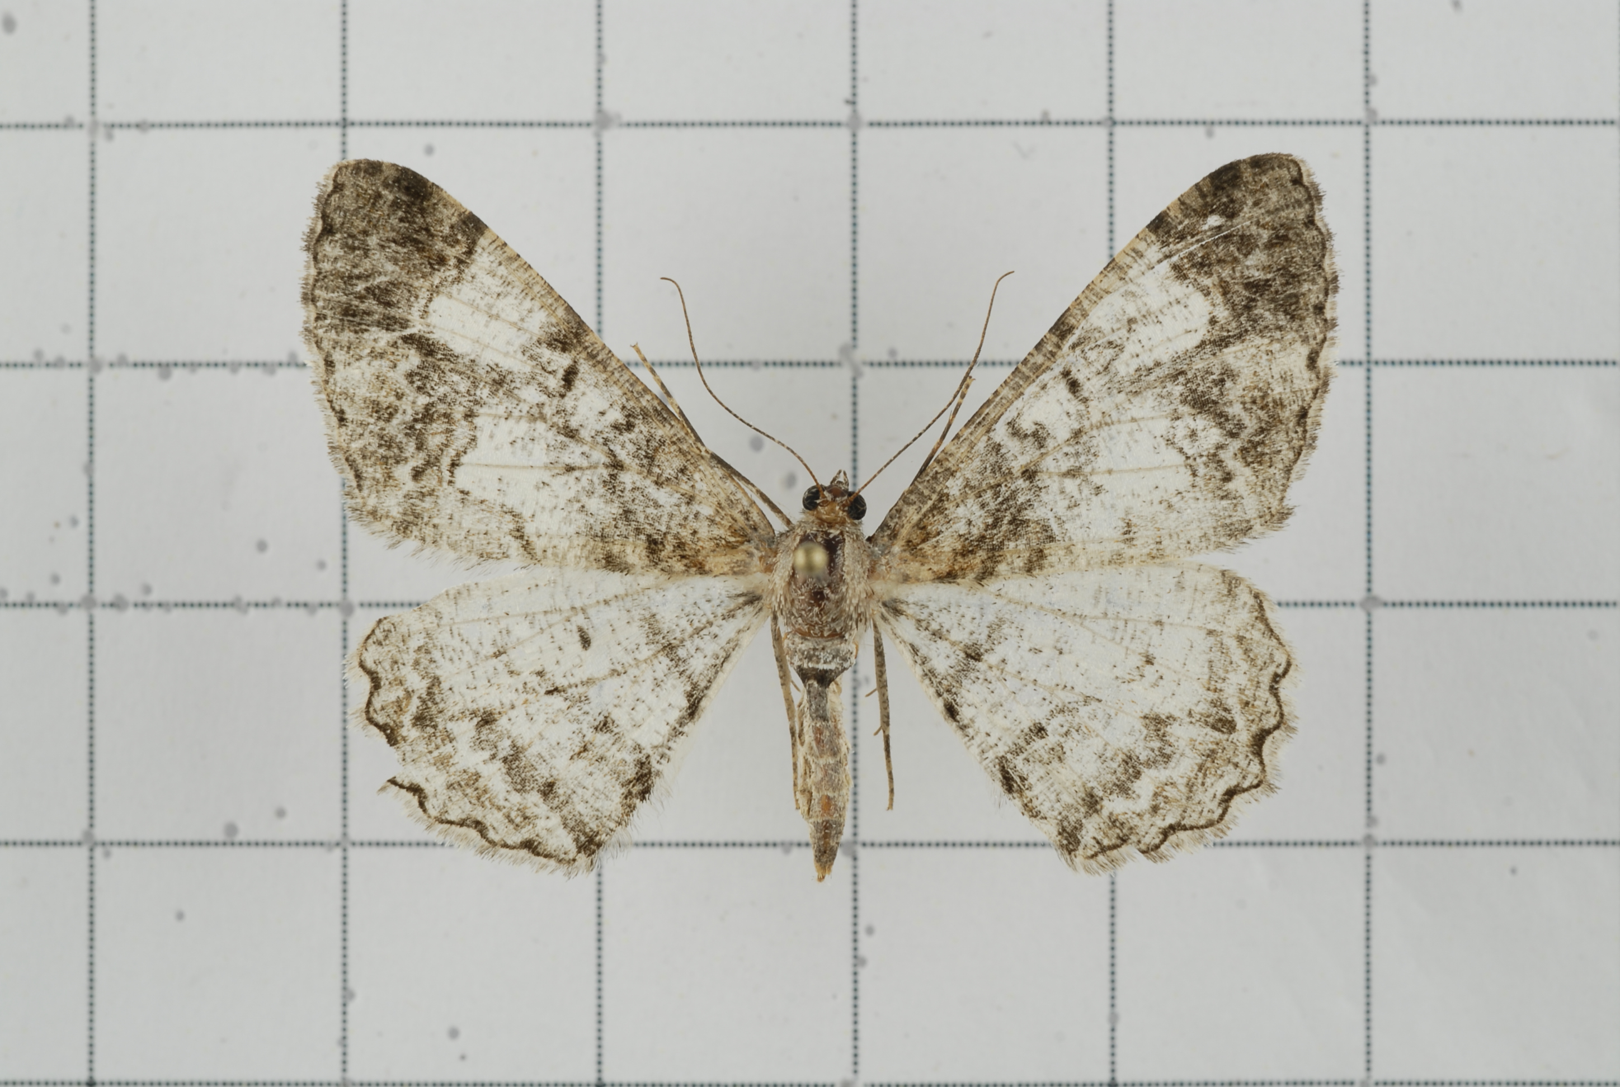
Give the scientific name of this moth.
Alcis admissaria undularia
